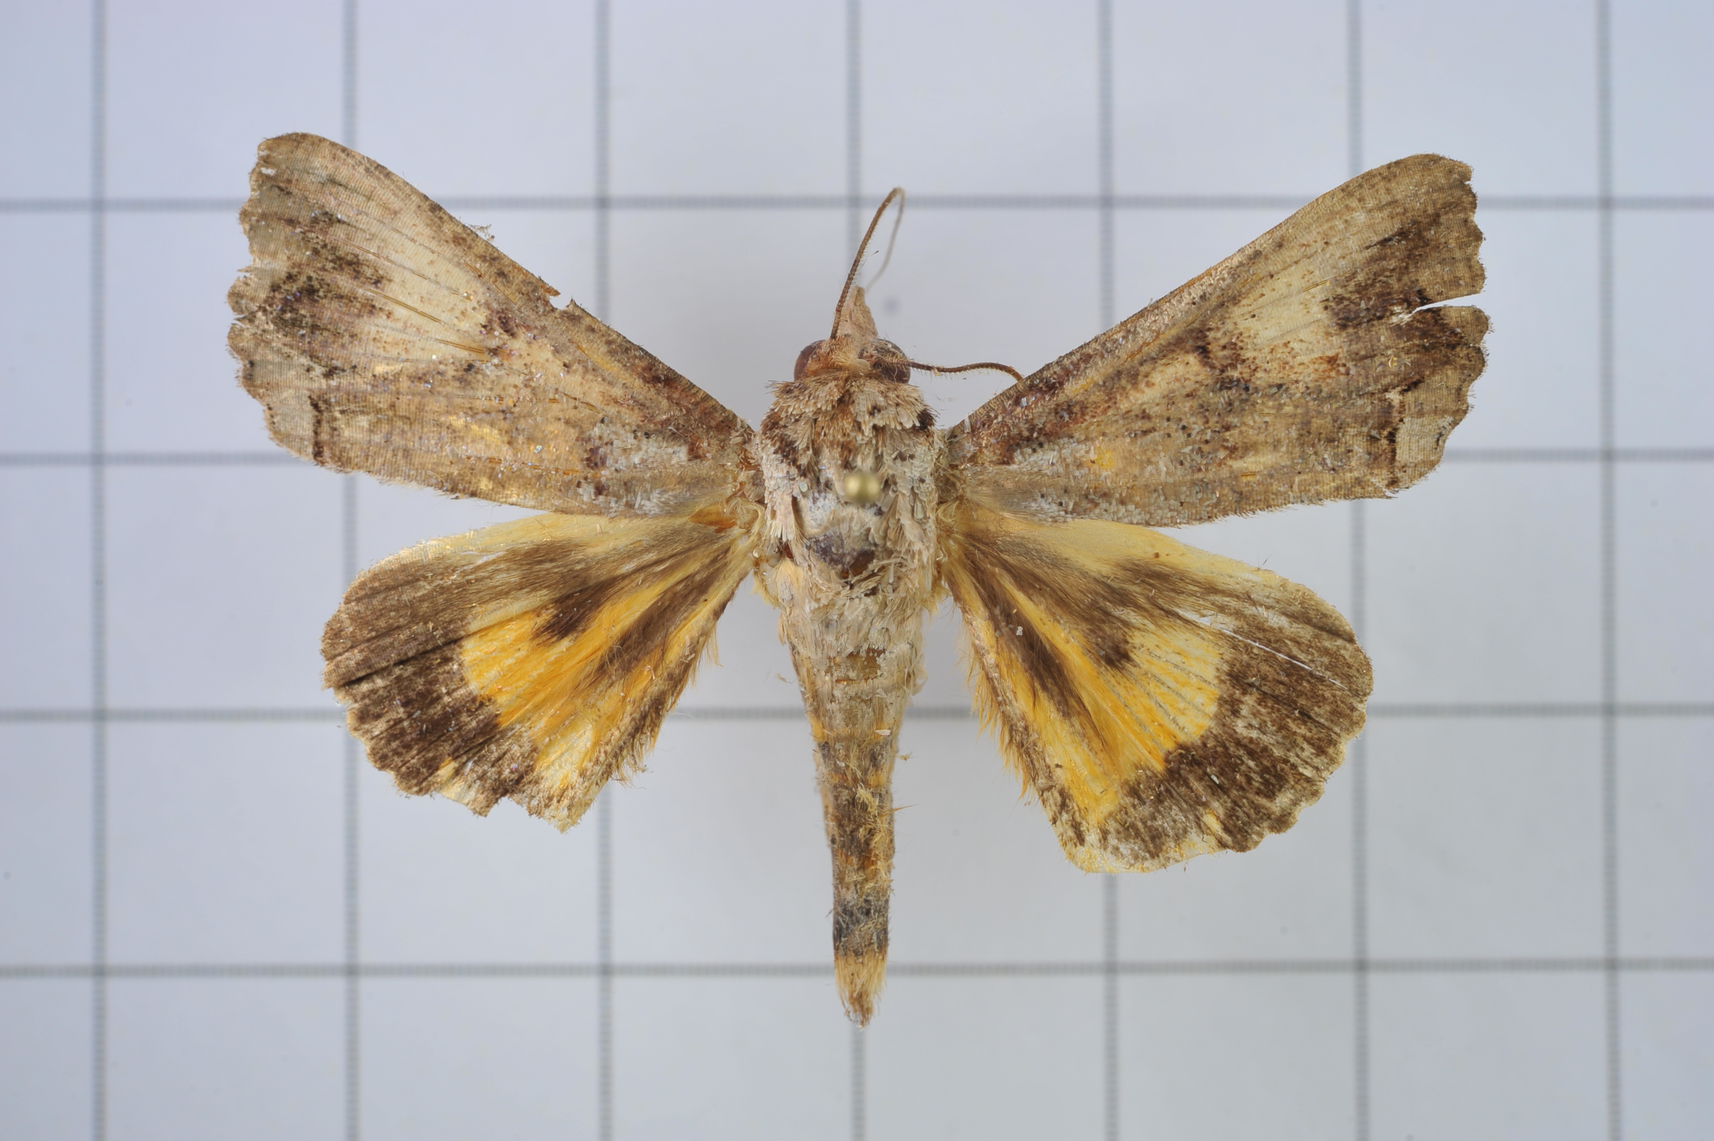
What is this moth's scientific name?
Hypocala deflorata deflorata
